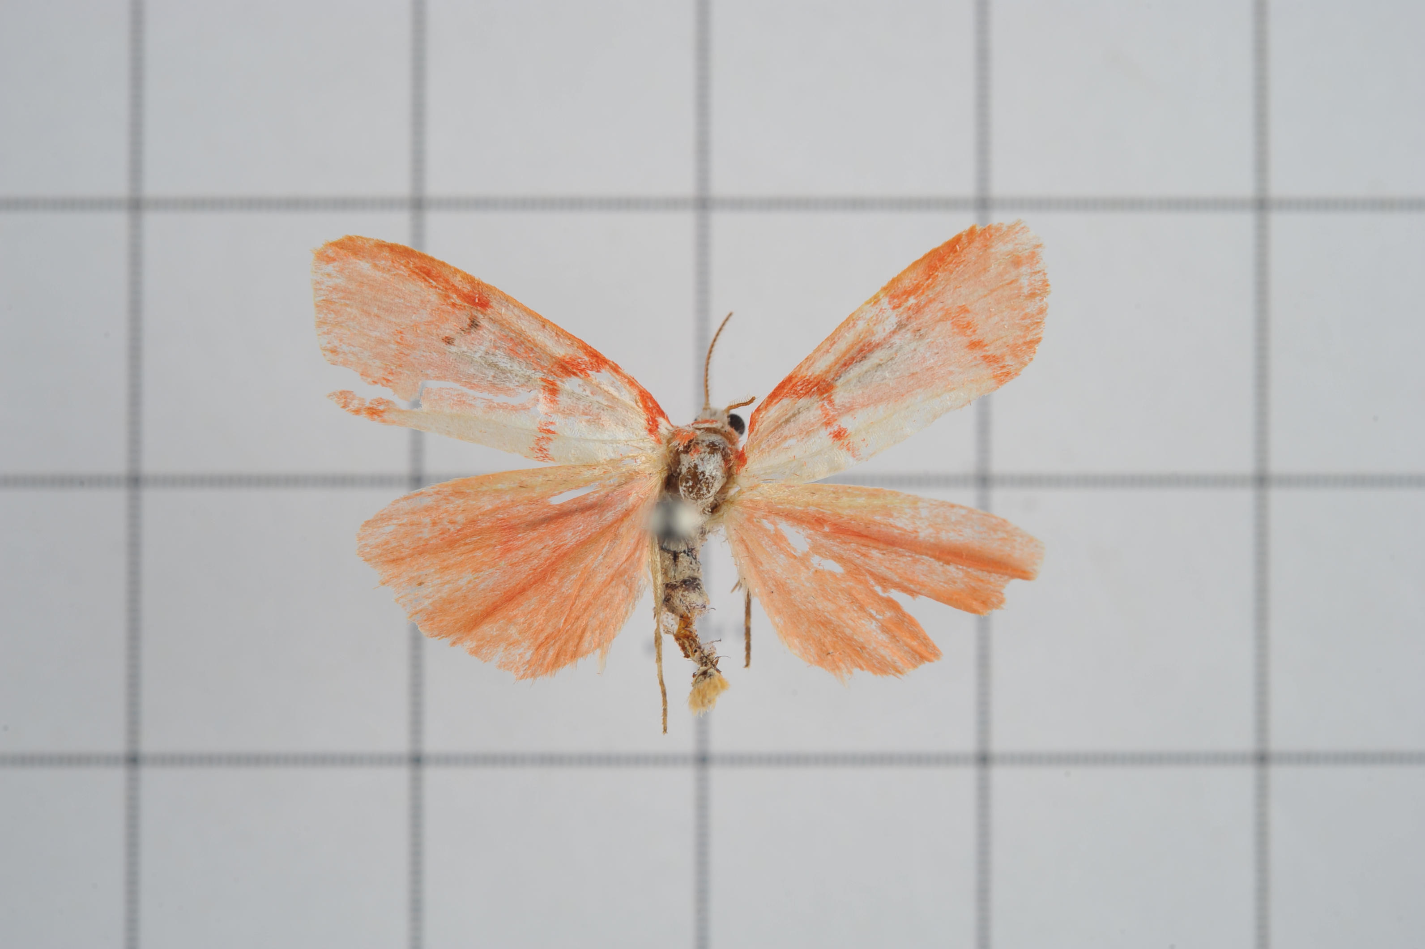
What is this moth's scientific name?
Cyana sanguinea
